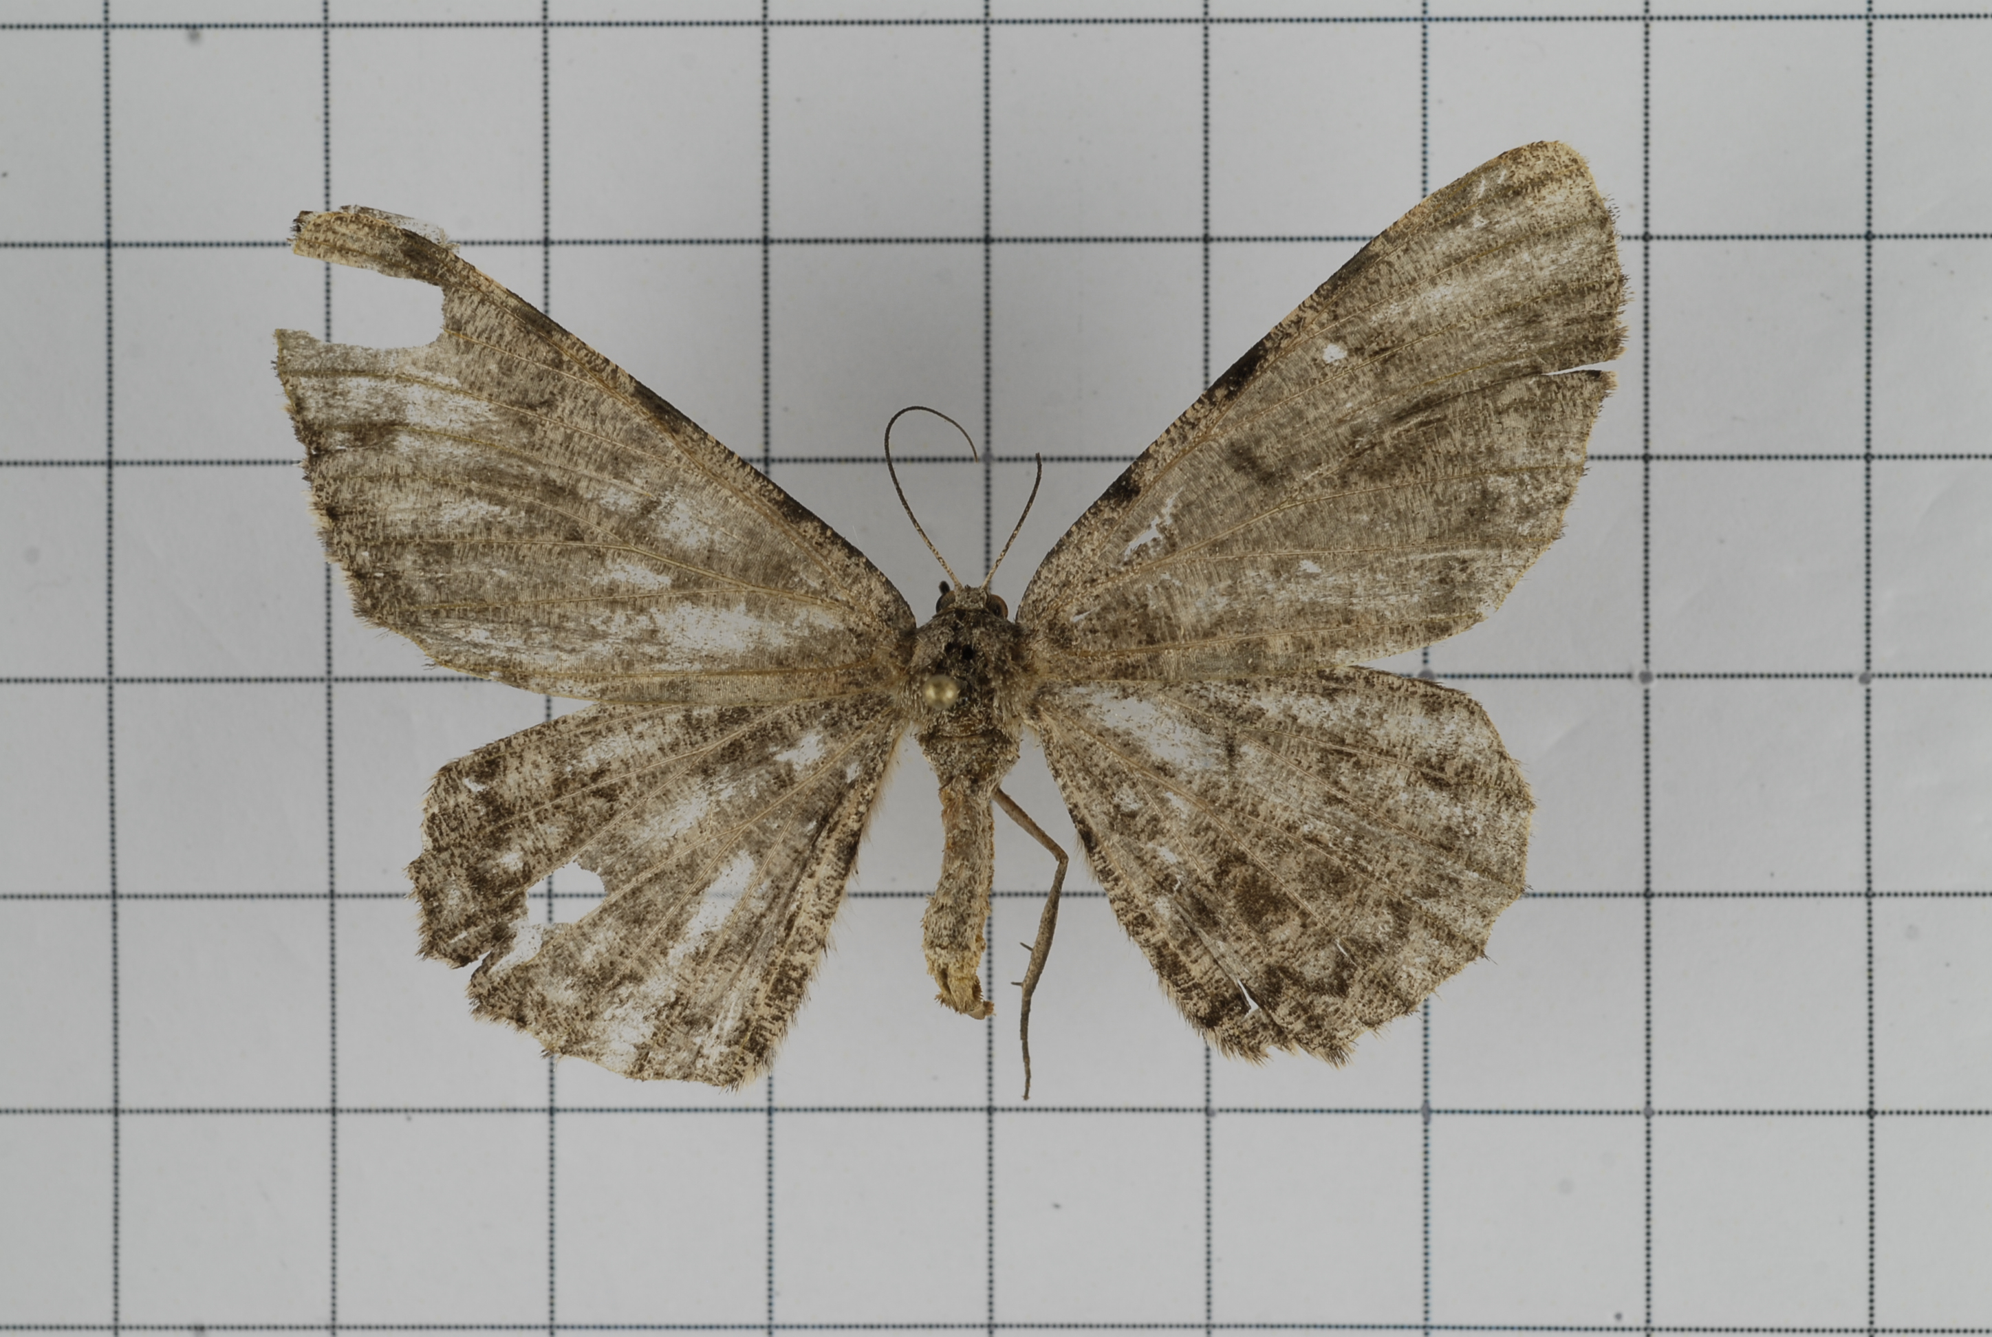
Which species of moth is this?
Hypomecis roboraria amplaria
